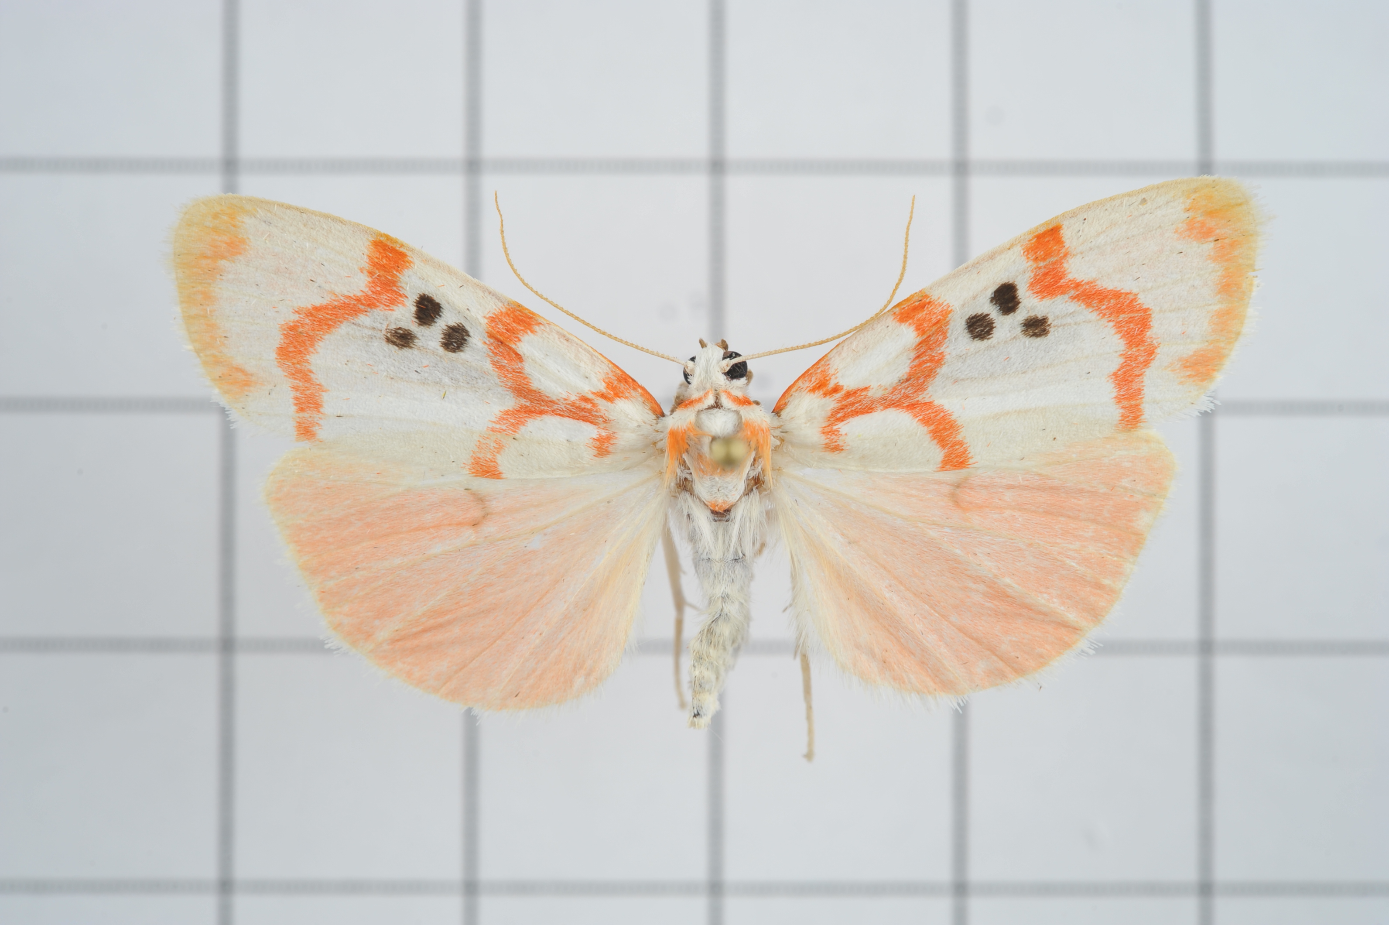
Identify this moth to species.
Cyana formosana
